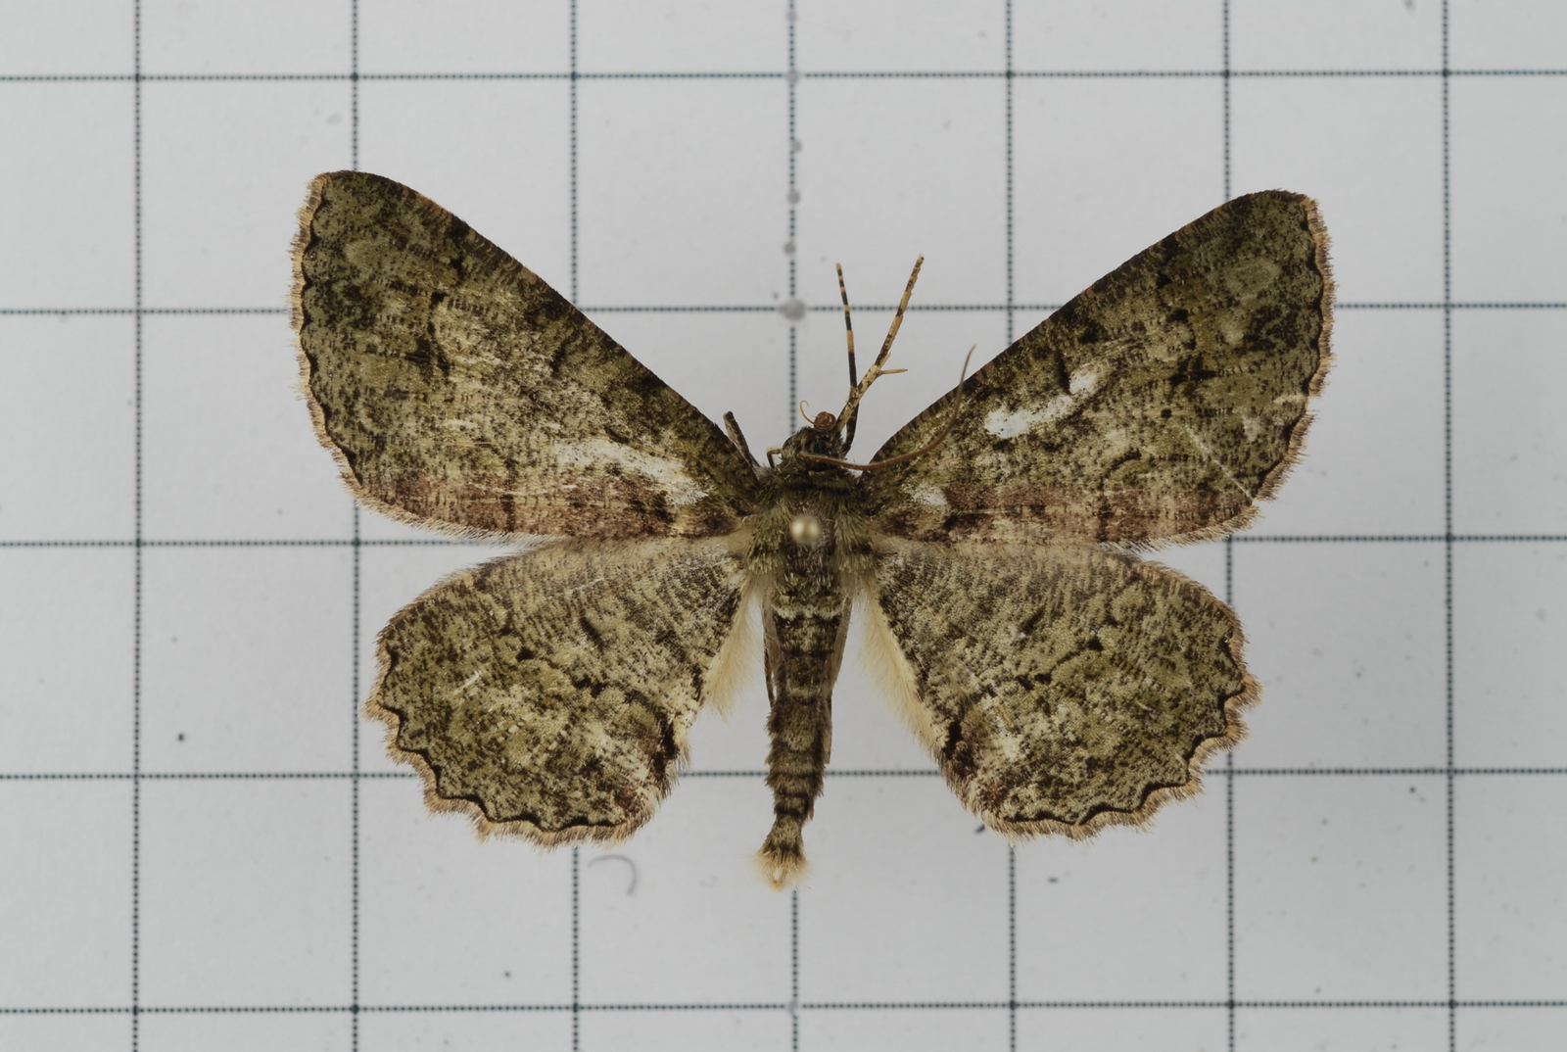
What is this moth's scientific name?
Paradarisa chloauges chloauges
